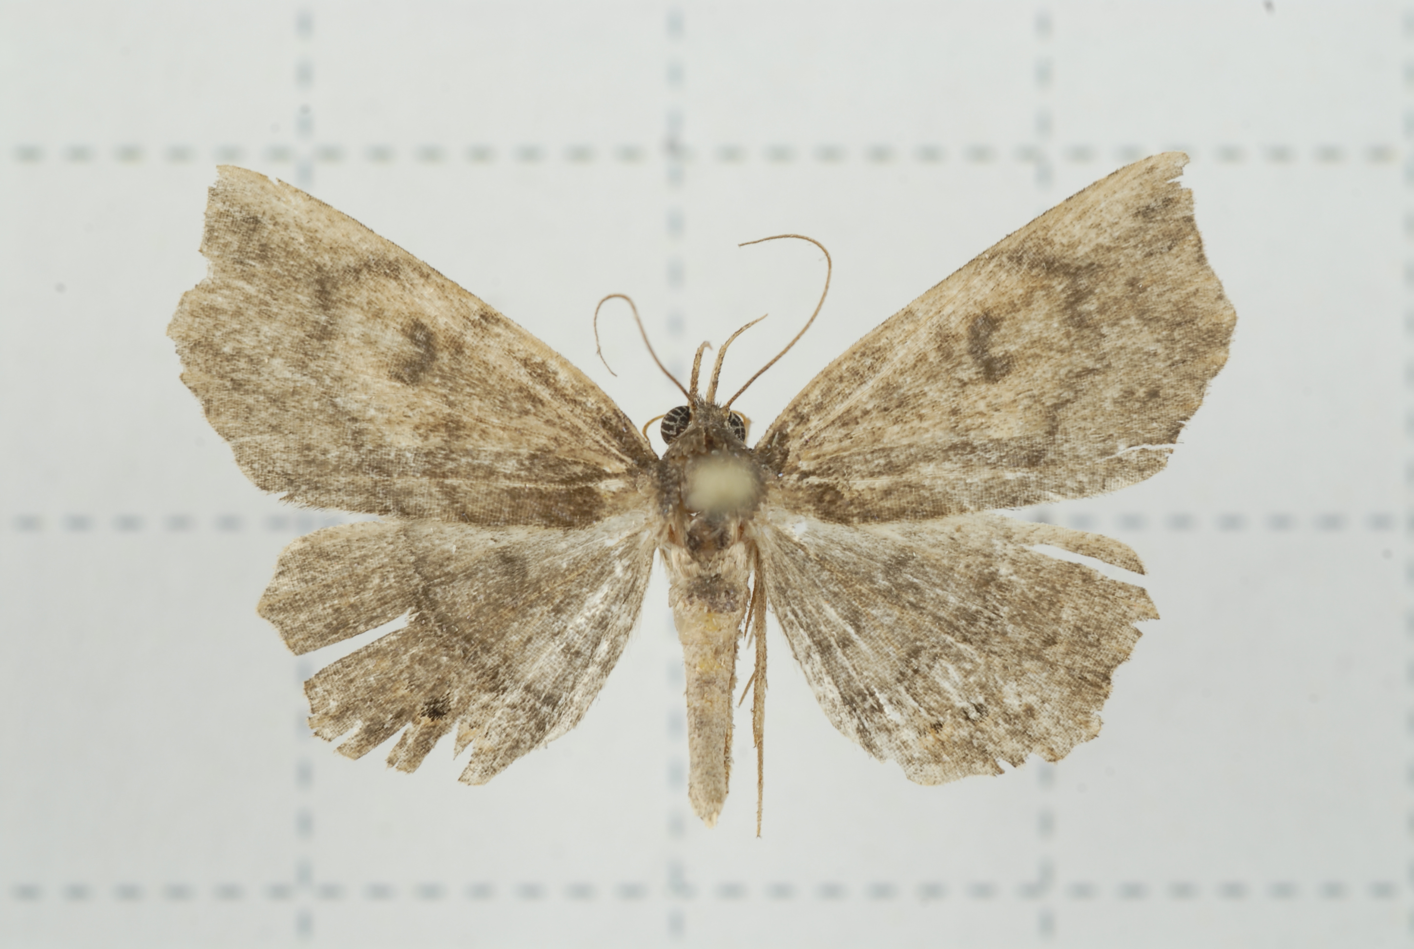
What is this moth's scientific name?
Eutrogia morosa
